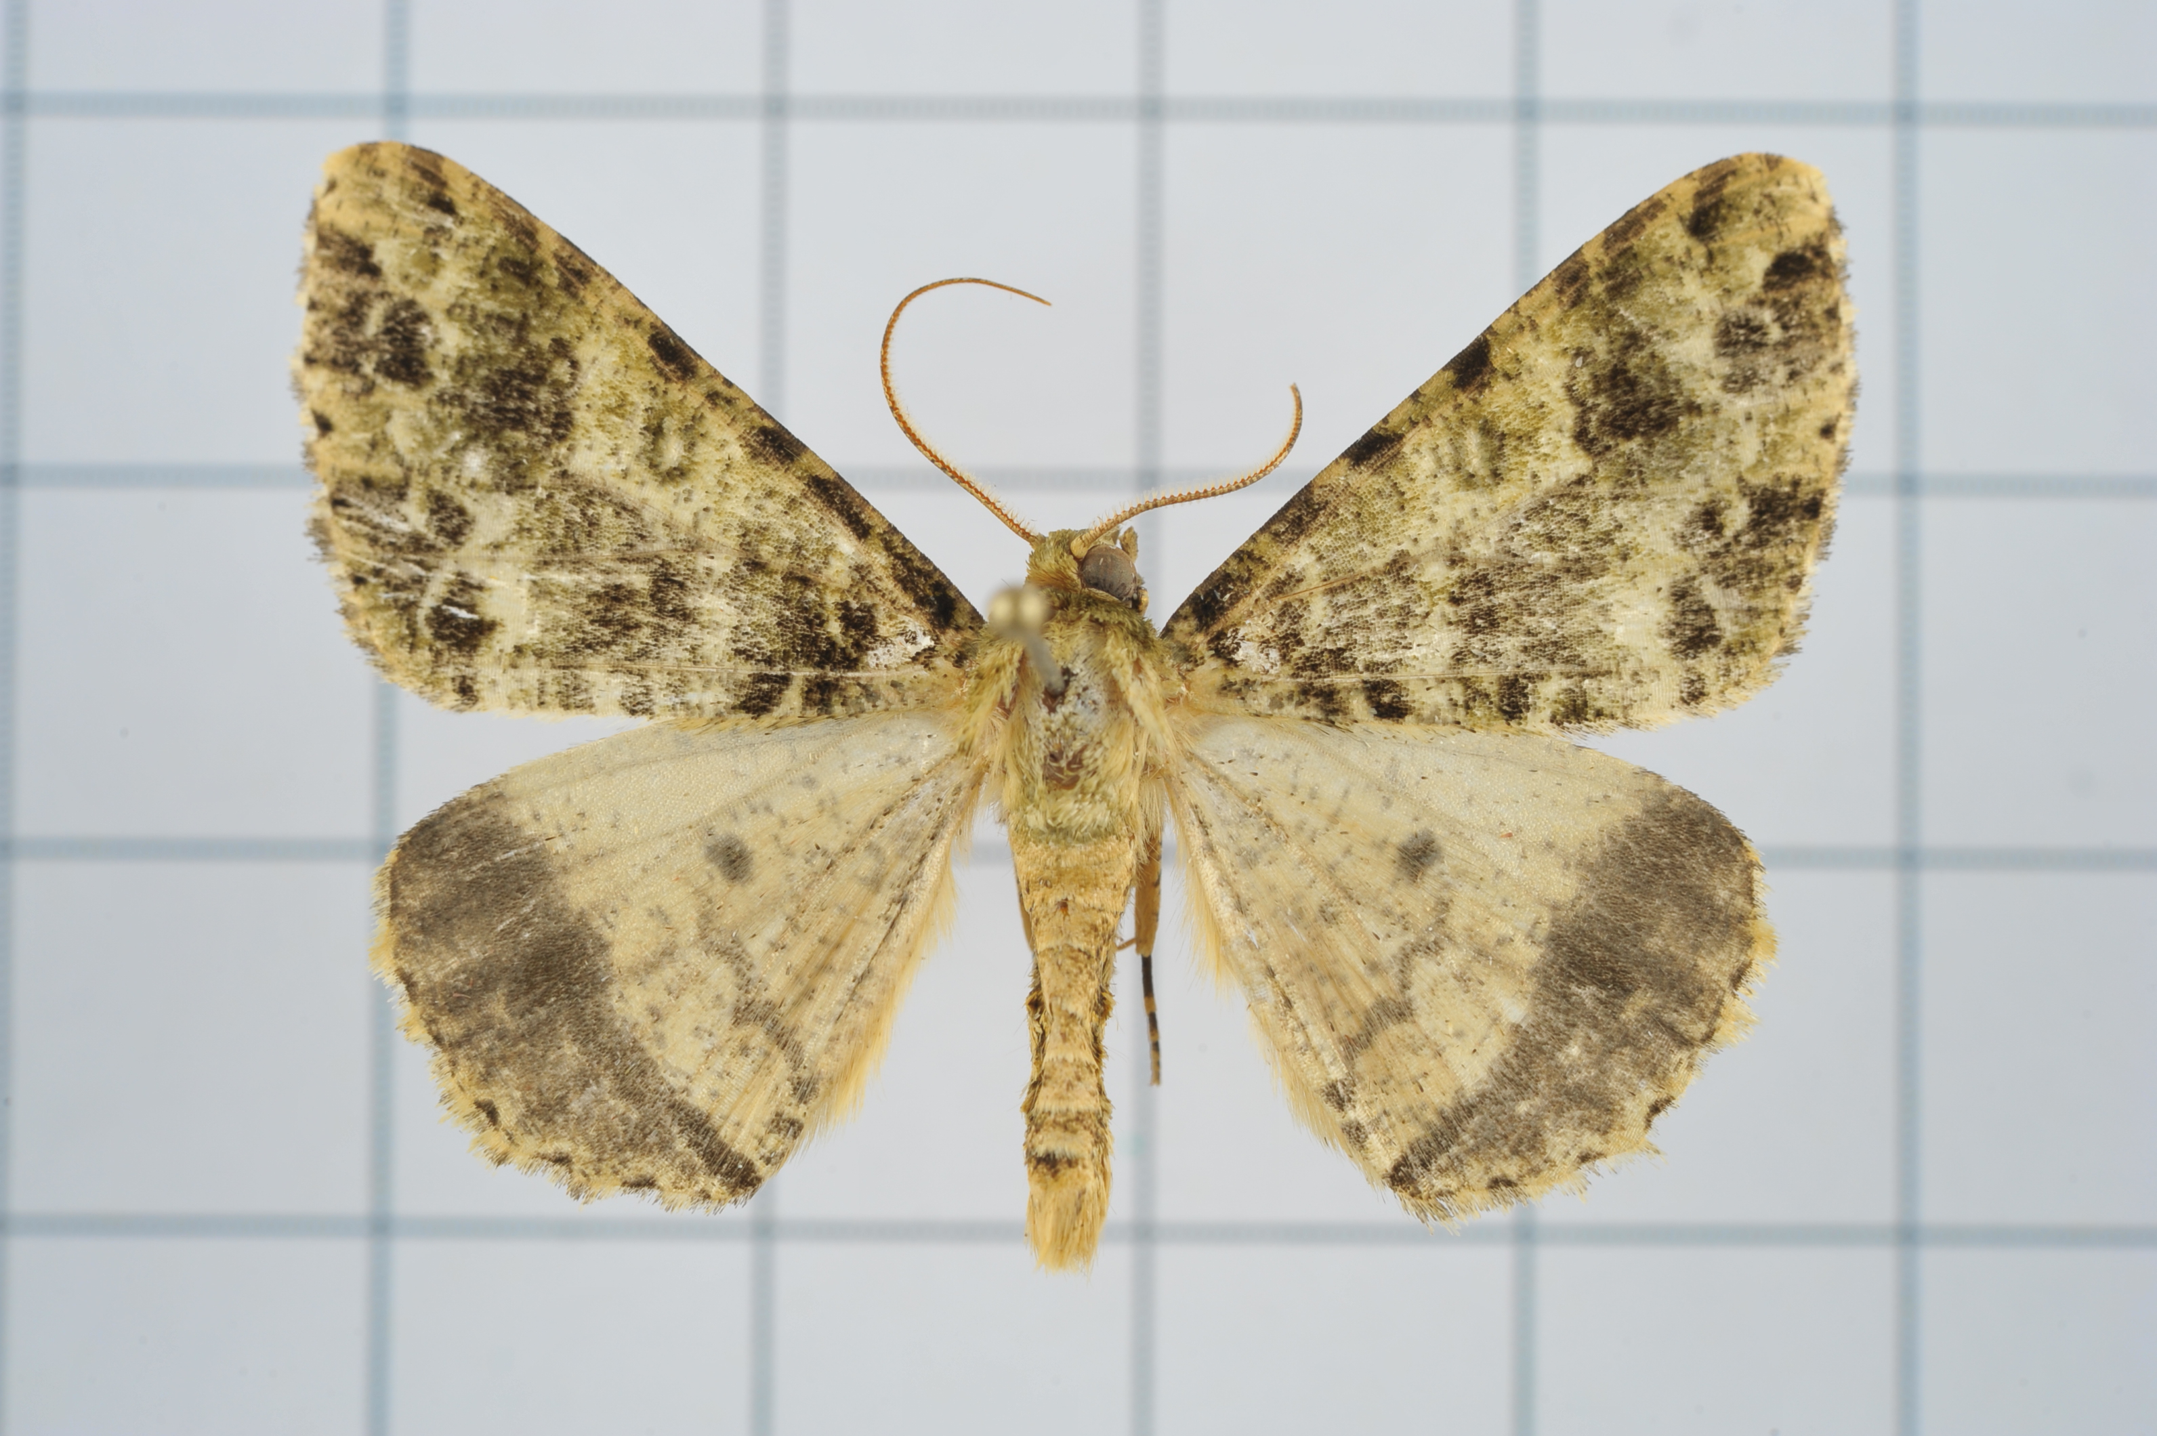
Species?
Arichanna marginata
